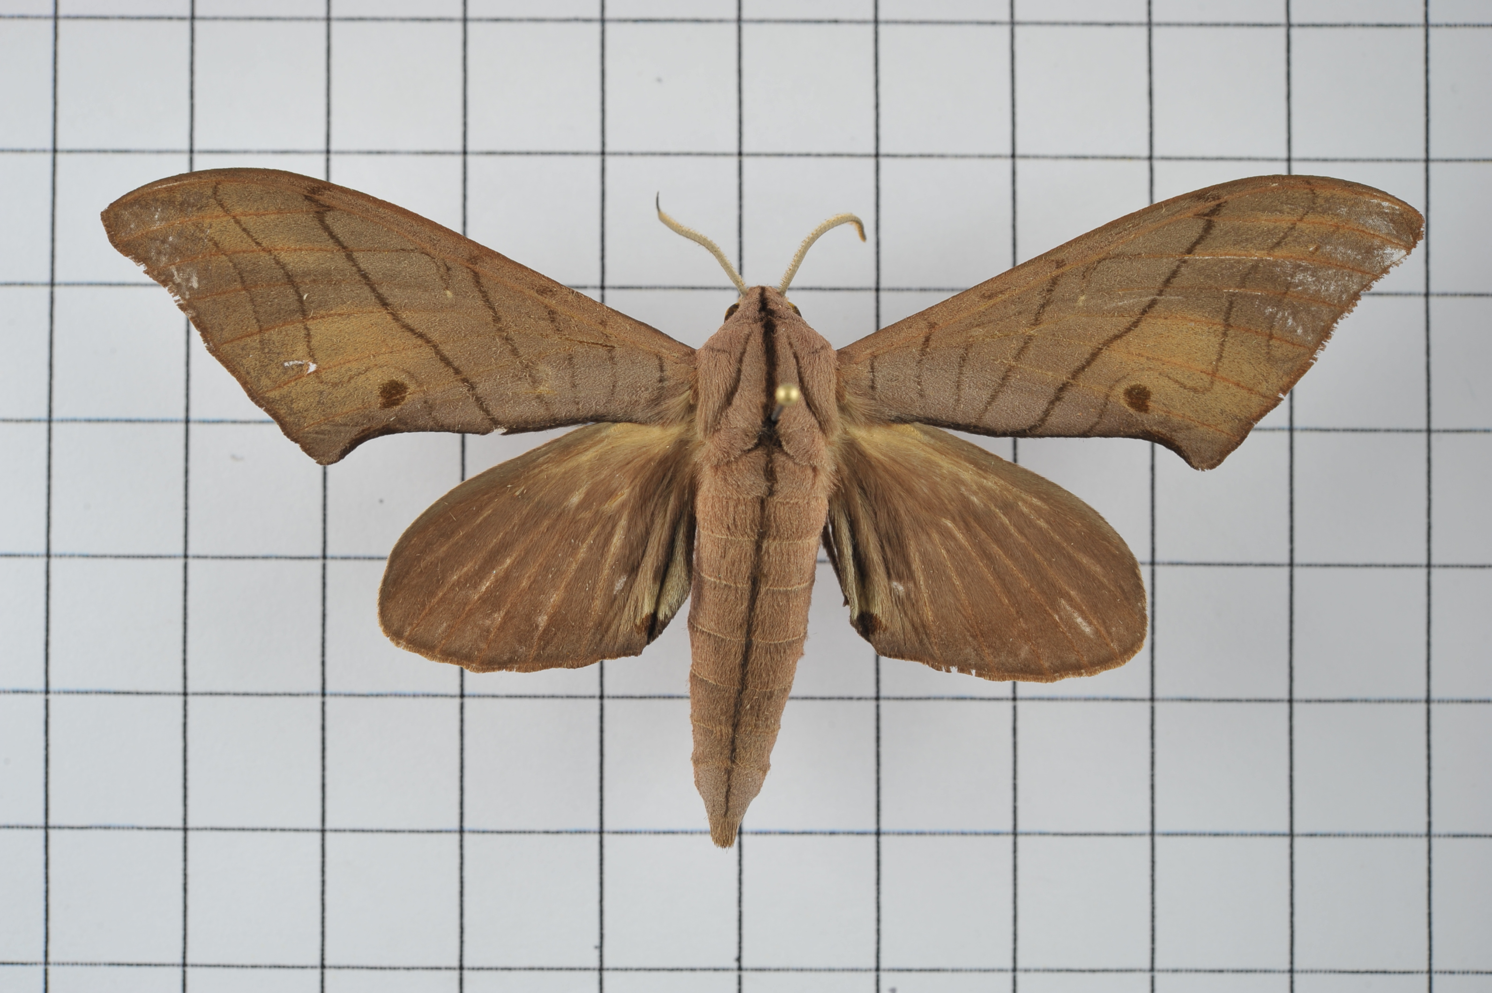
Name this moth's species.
Marumba cristata bukaiana
